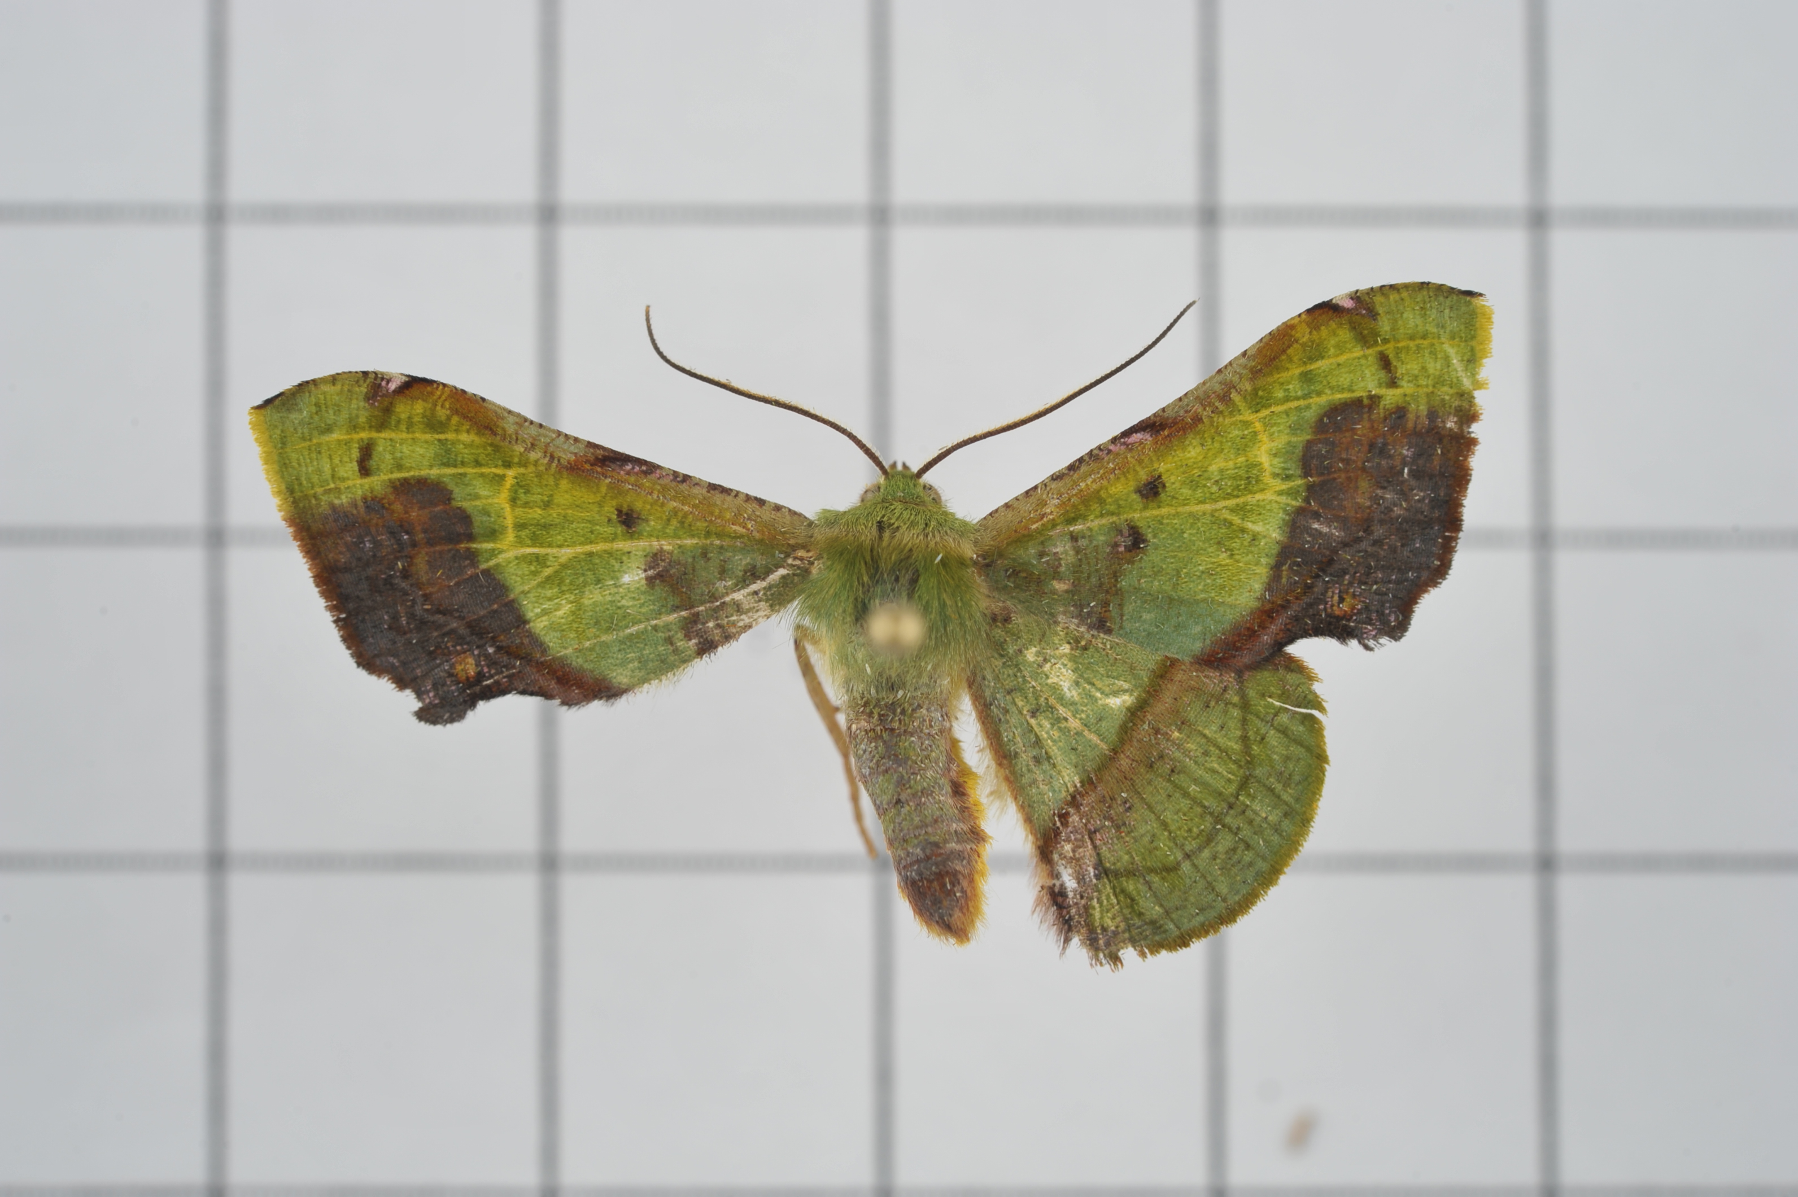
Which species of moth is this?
Fascellina plagiata
